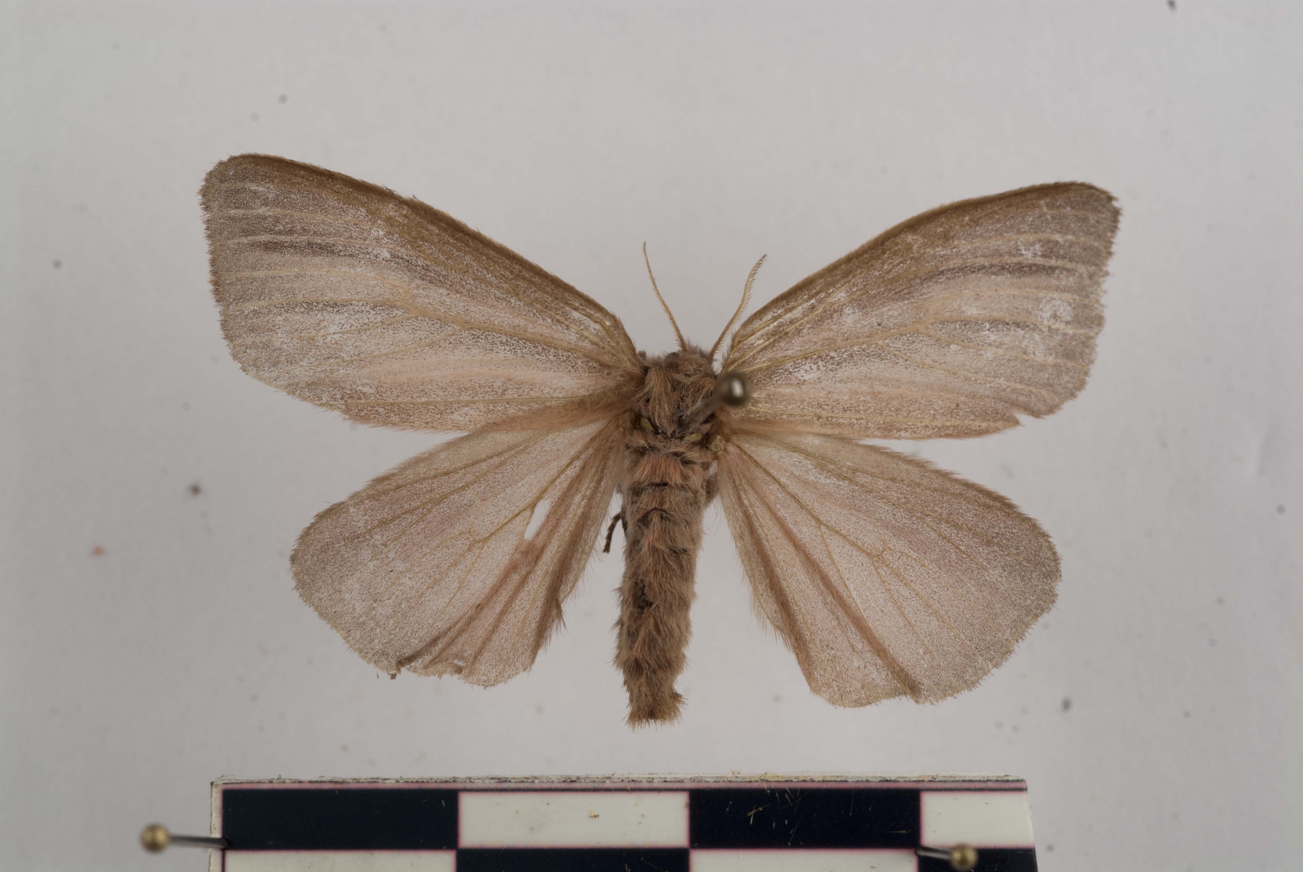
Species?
Pantana substrigosa
